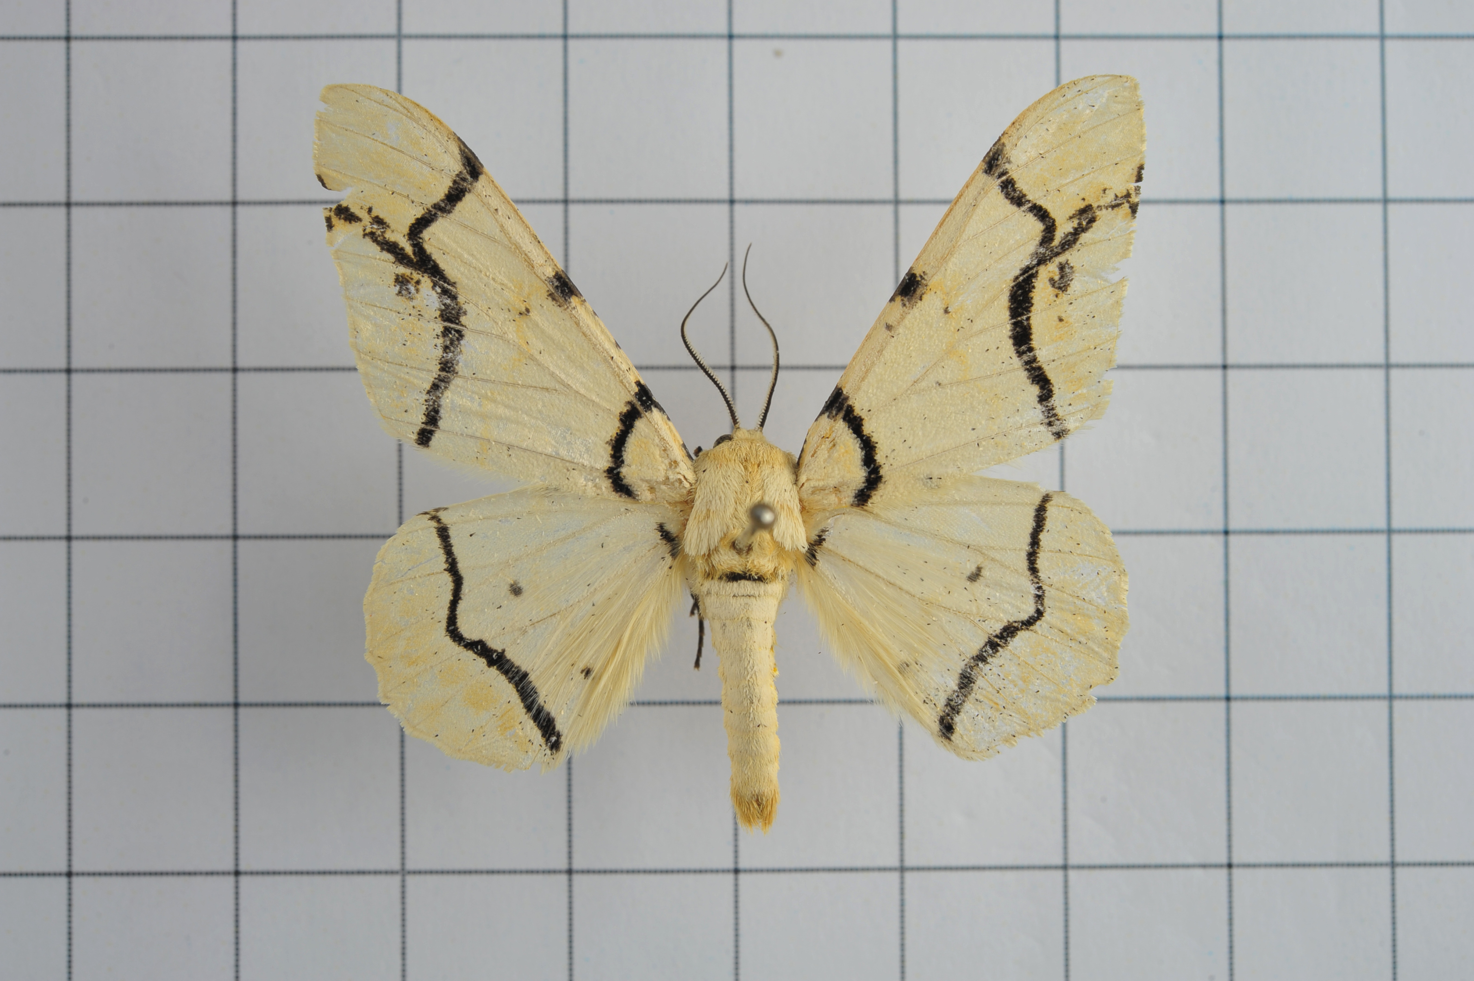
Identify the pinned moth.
Biston perclara
